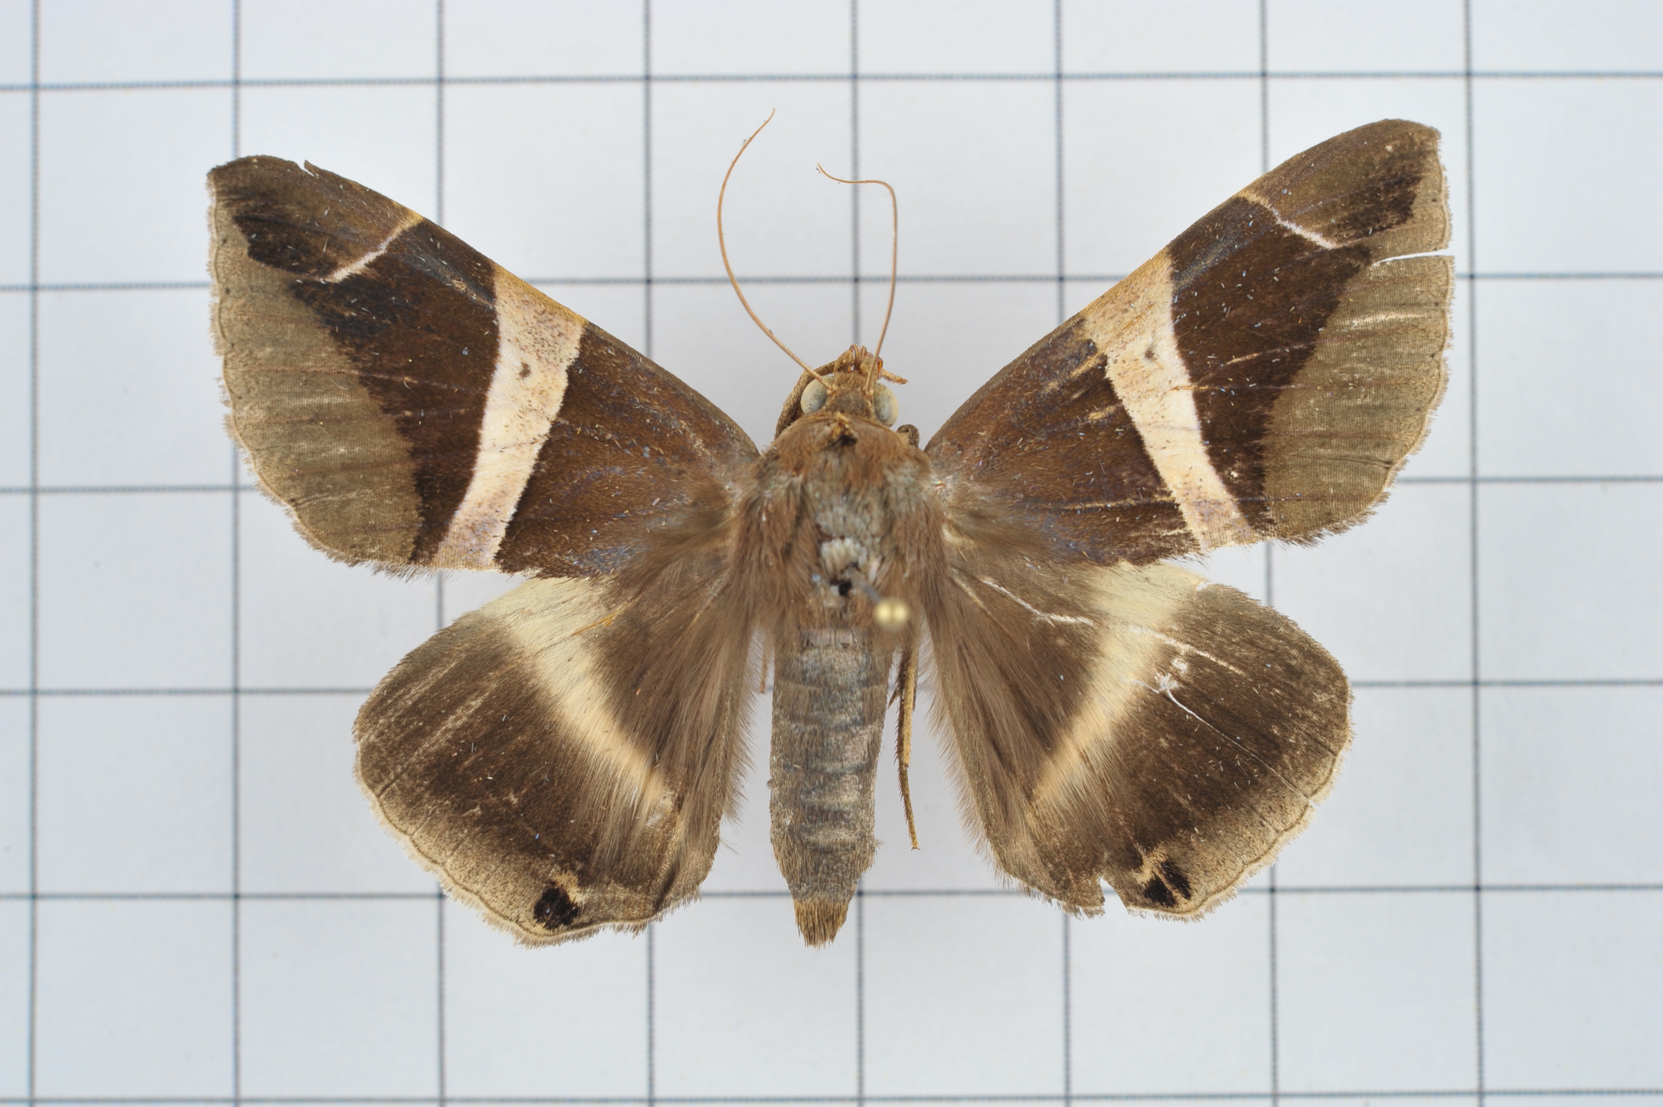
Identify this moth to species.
Bastilla praetermissa
